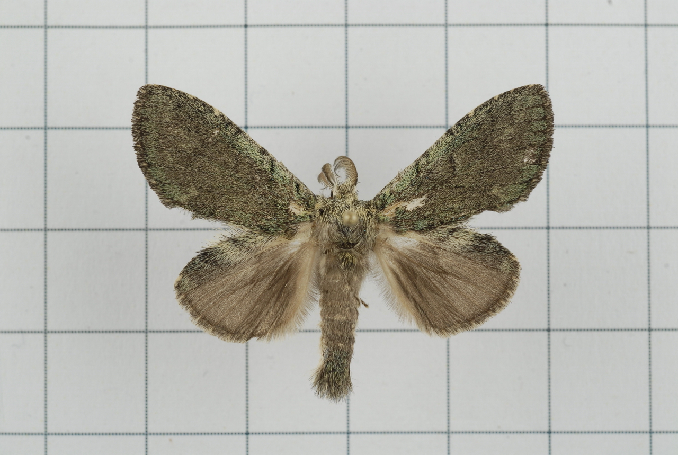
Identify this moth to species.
Syntypistis viridipicta
